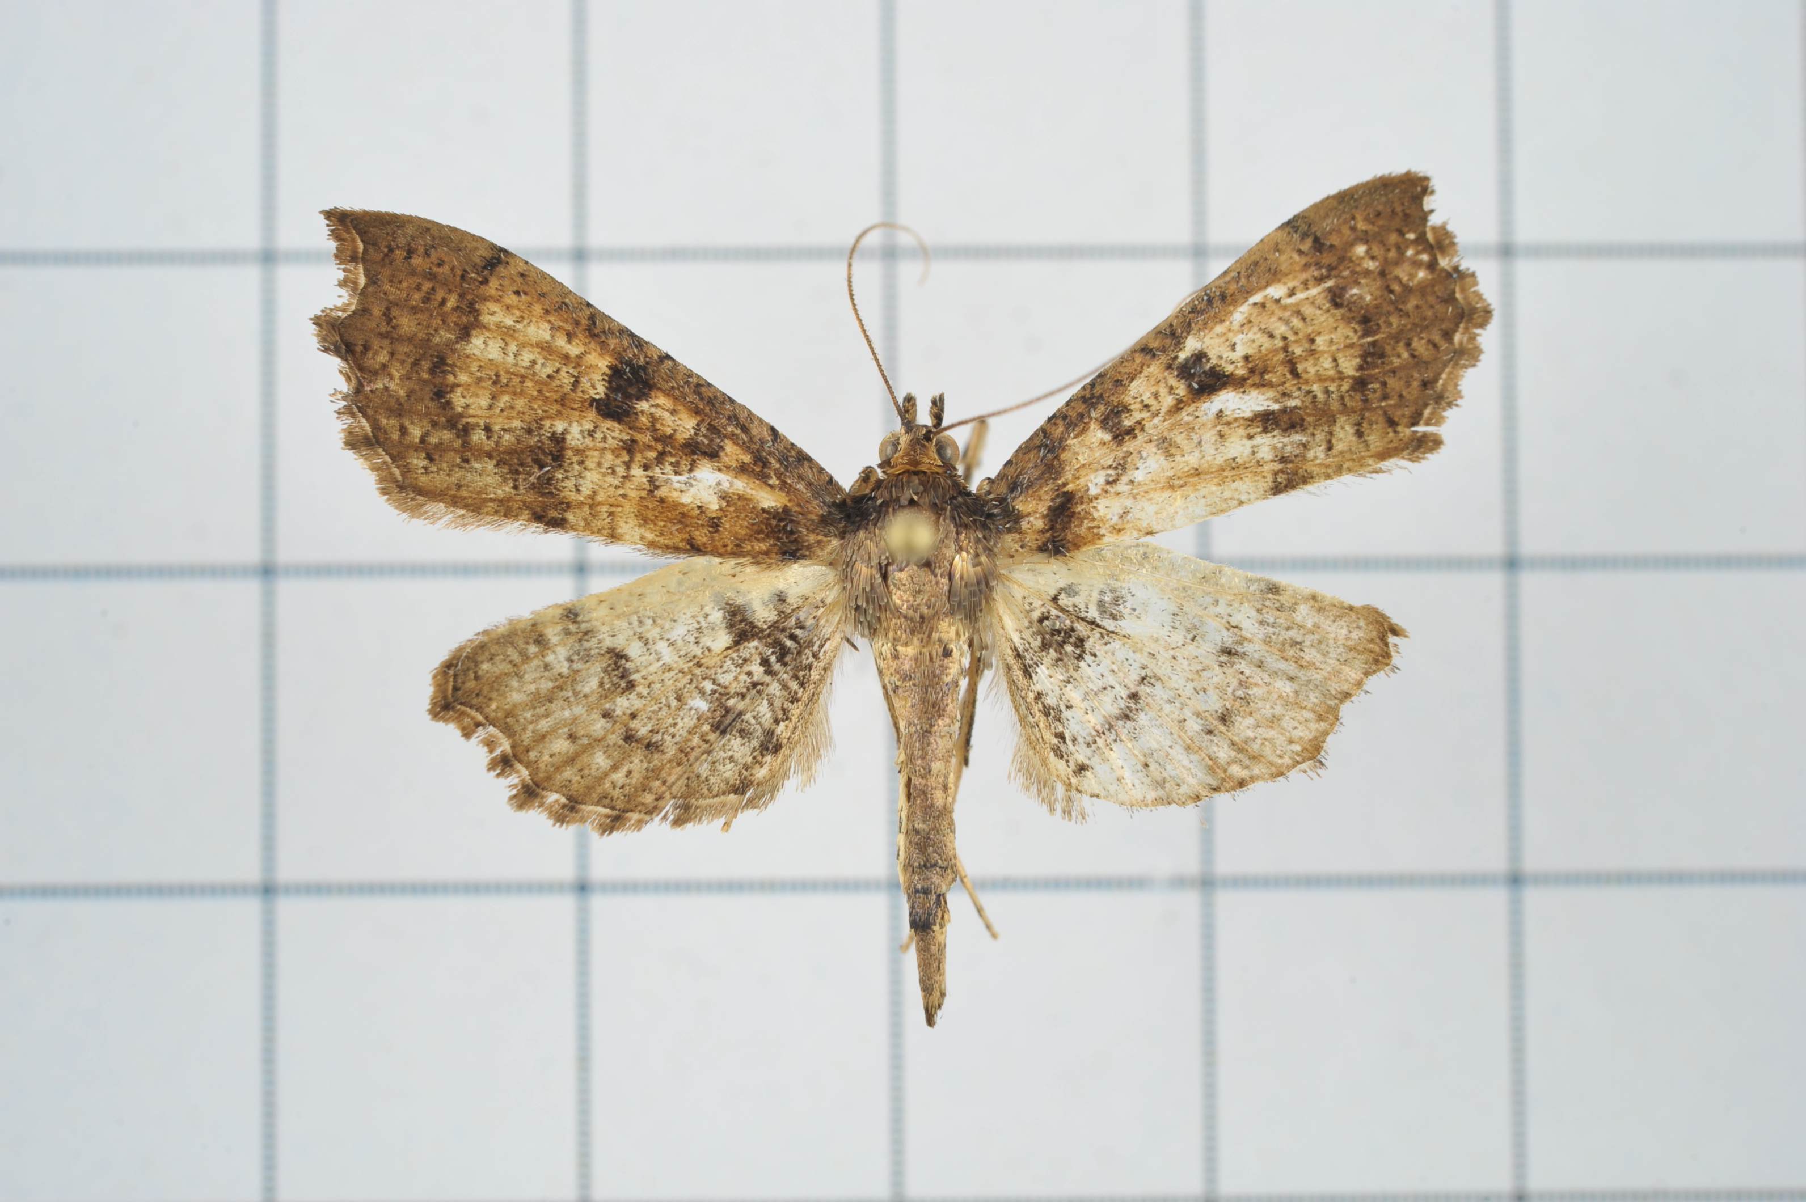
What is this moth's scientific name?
Ceratarcha umbrosa
